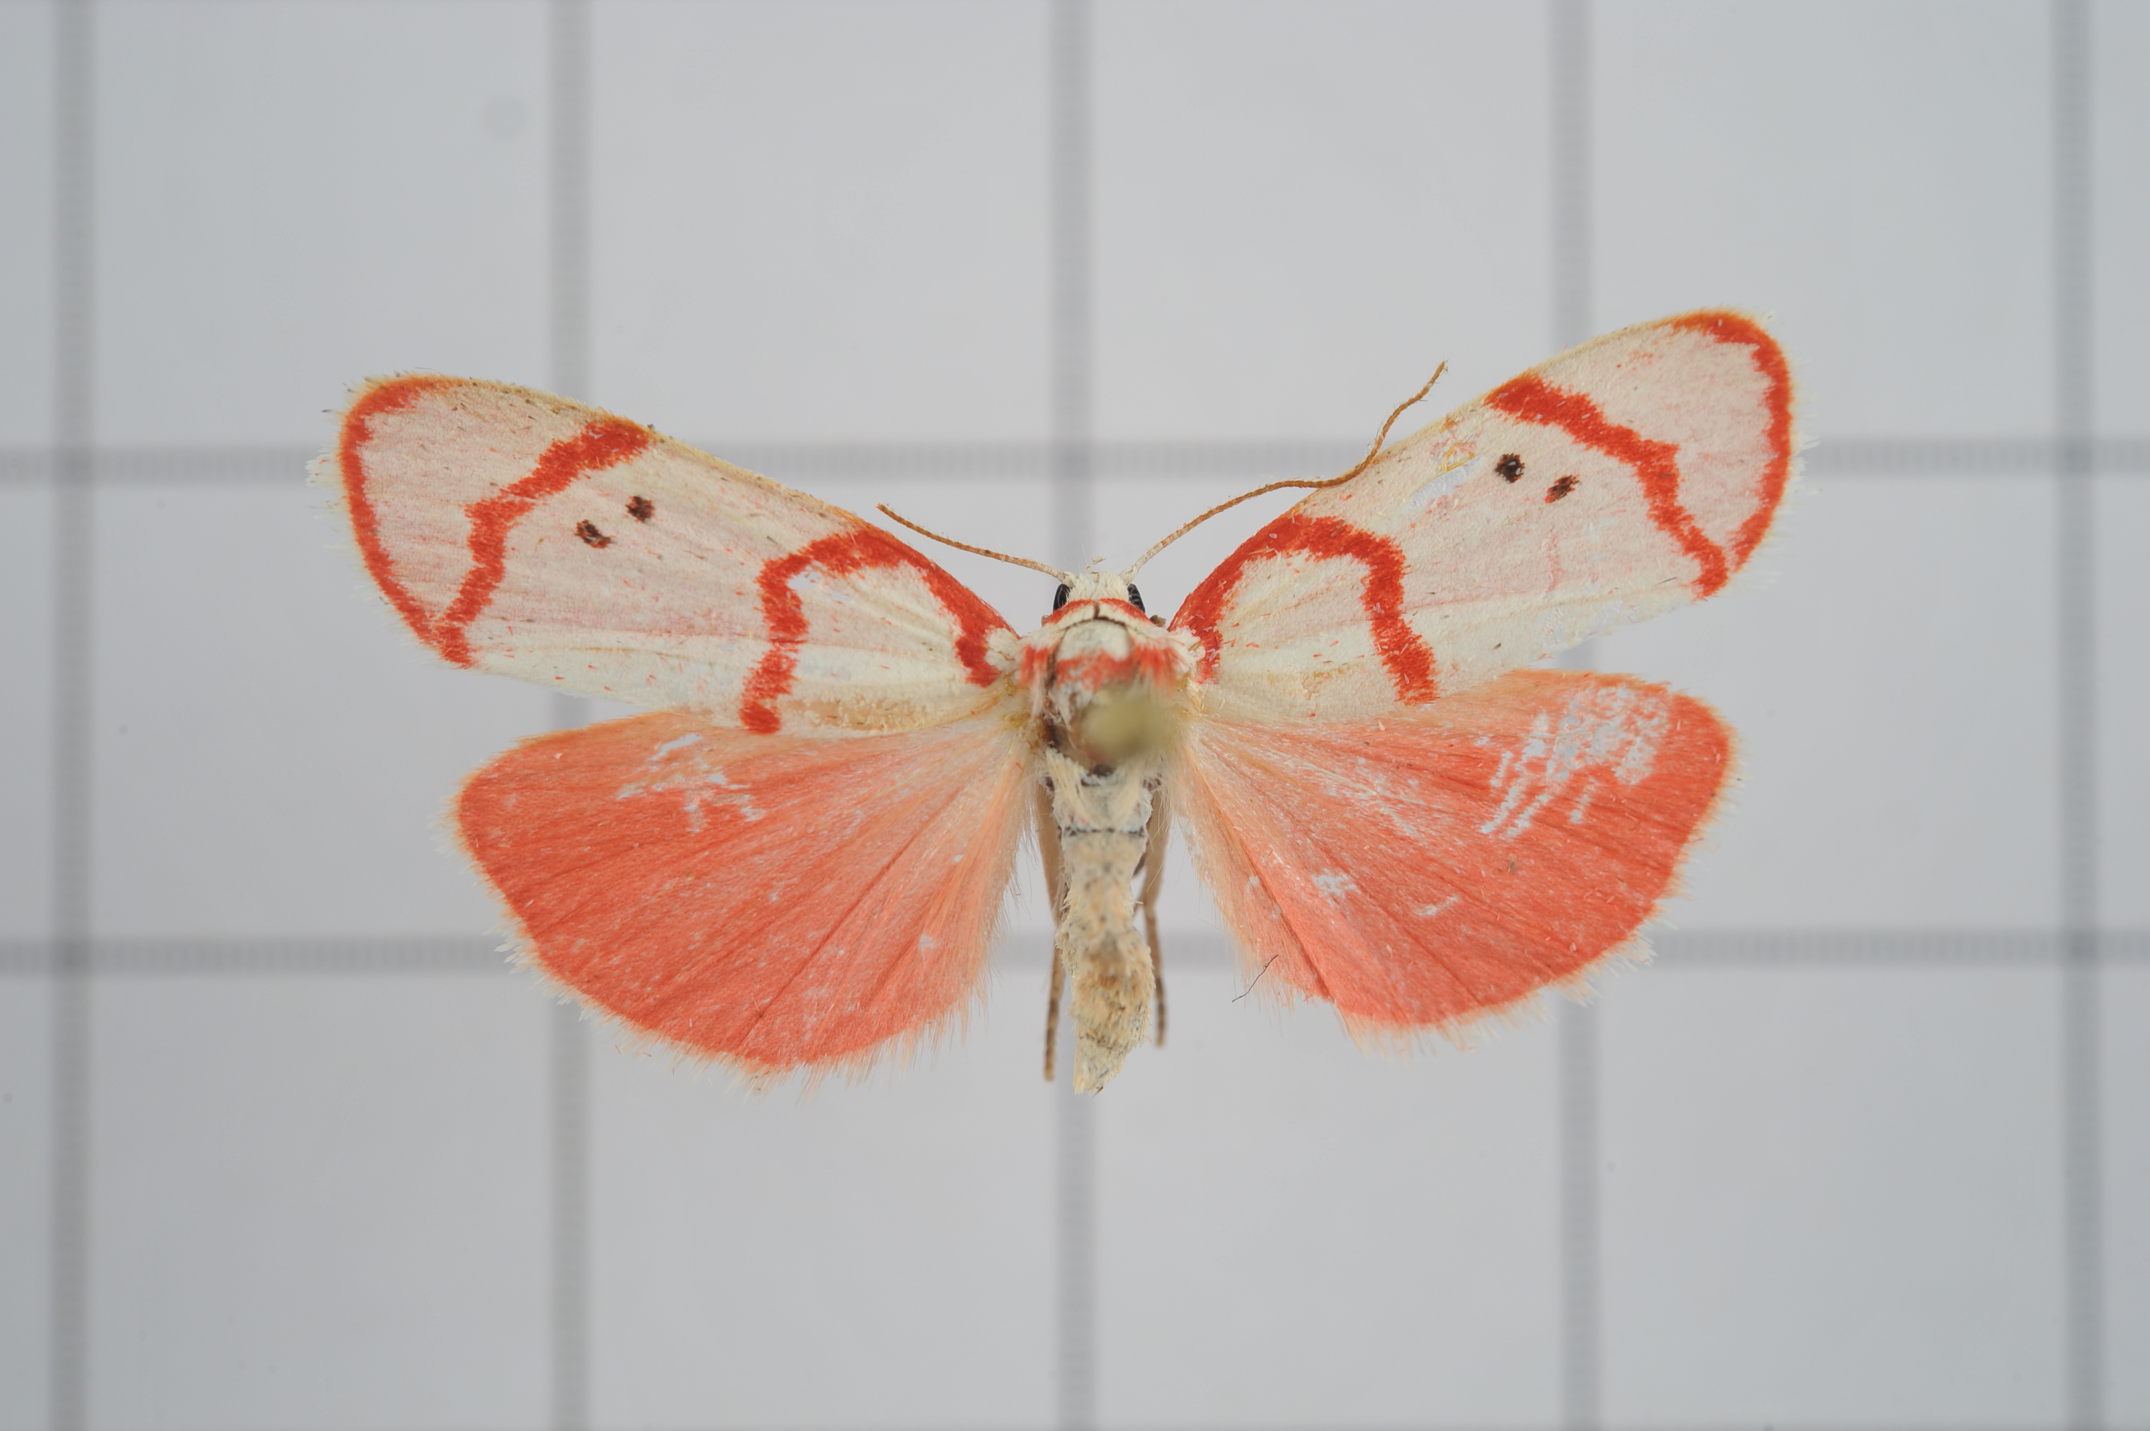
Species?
Cyana sanguinea
